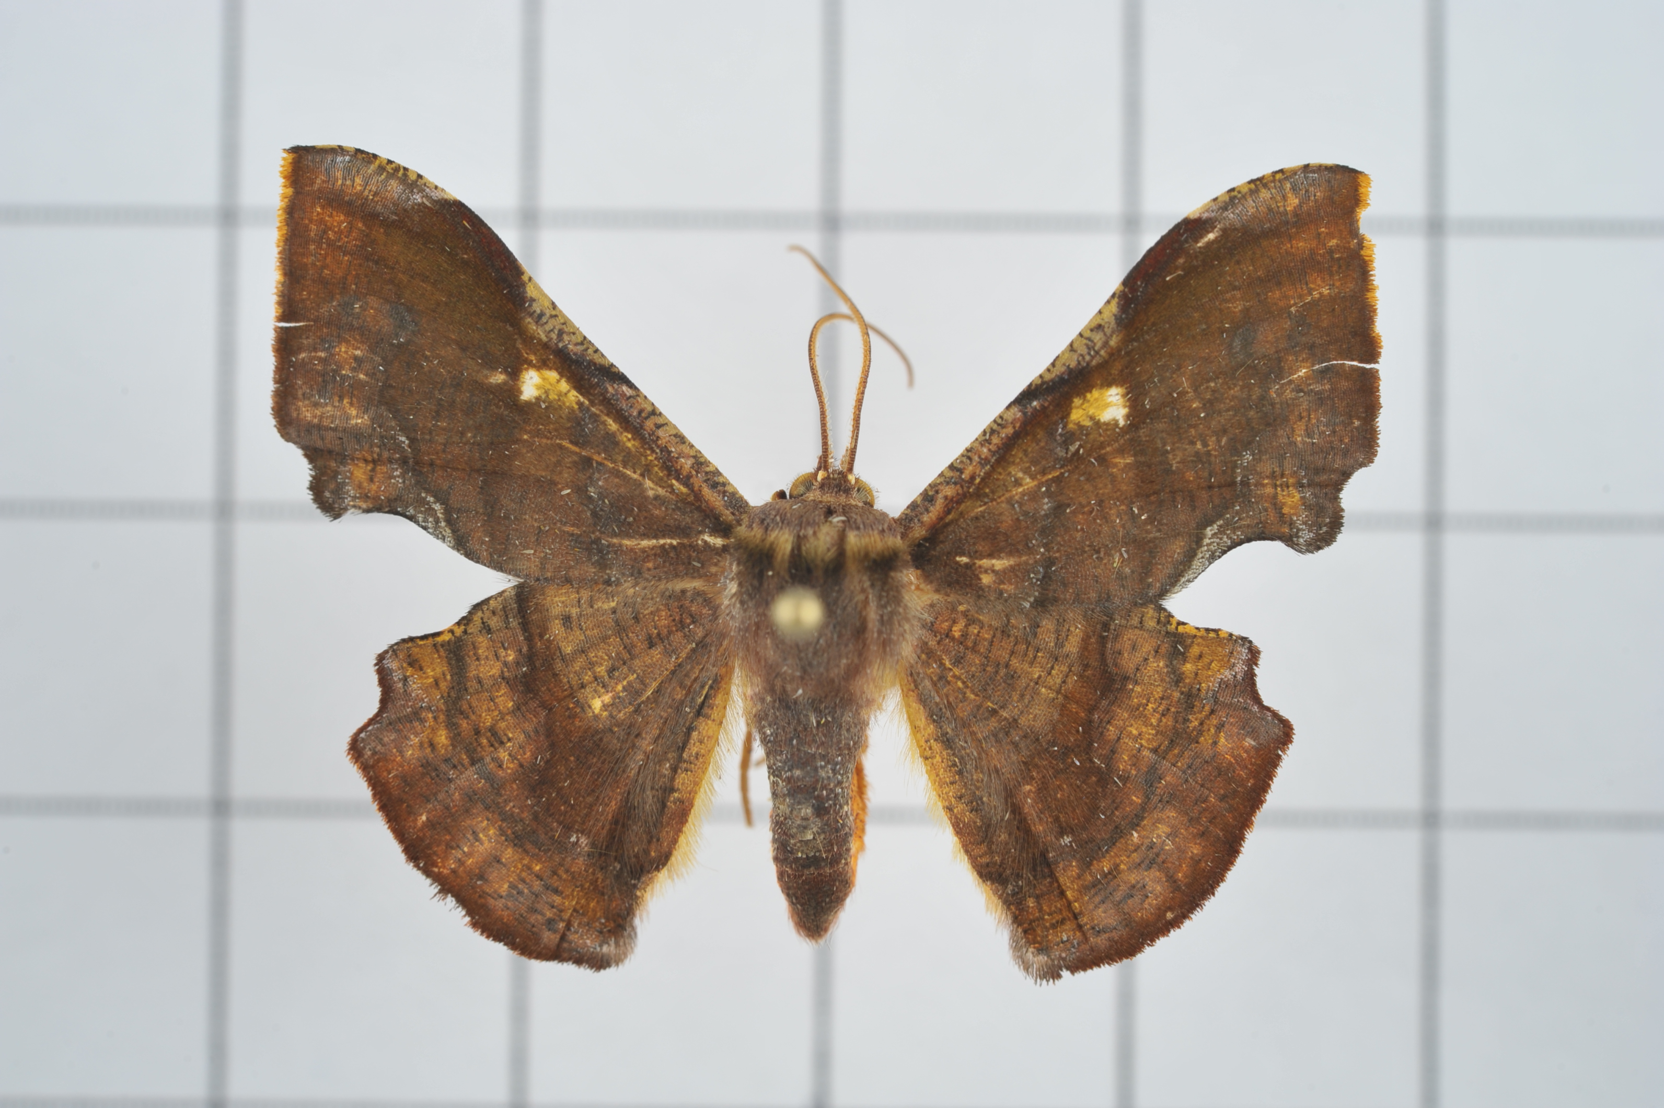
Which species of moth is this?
Fascellina chromataria
